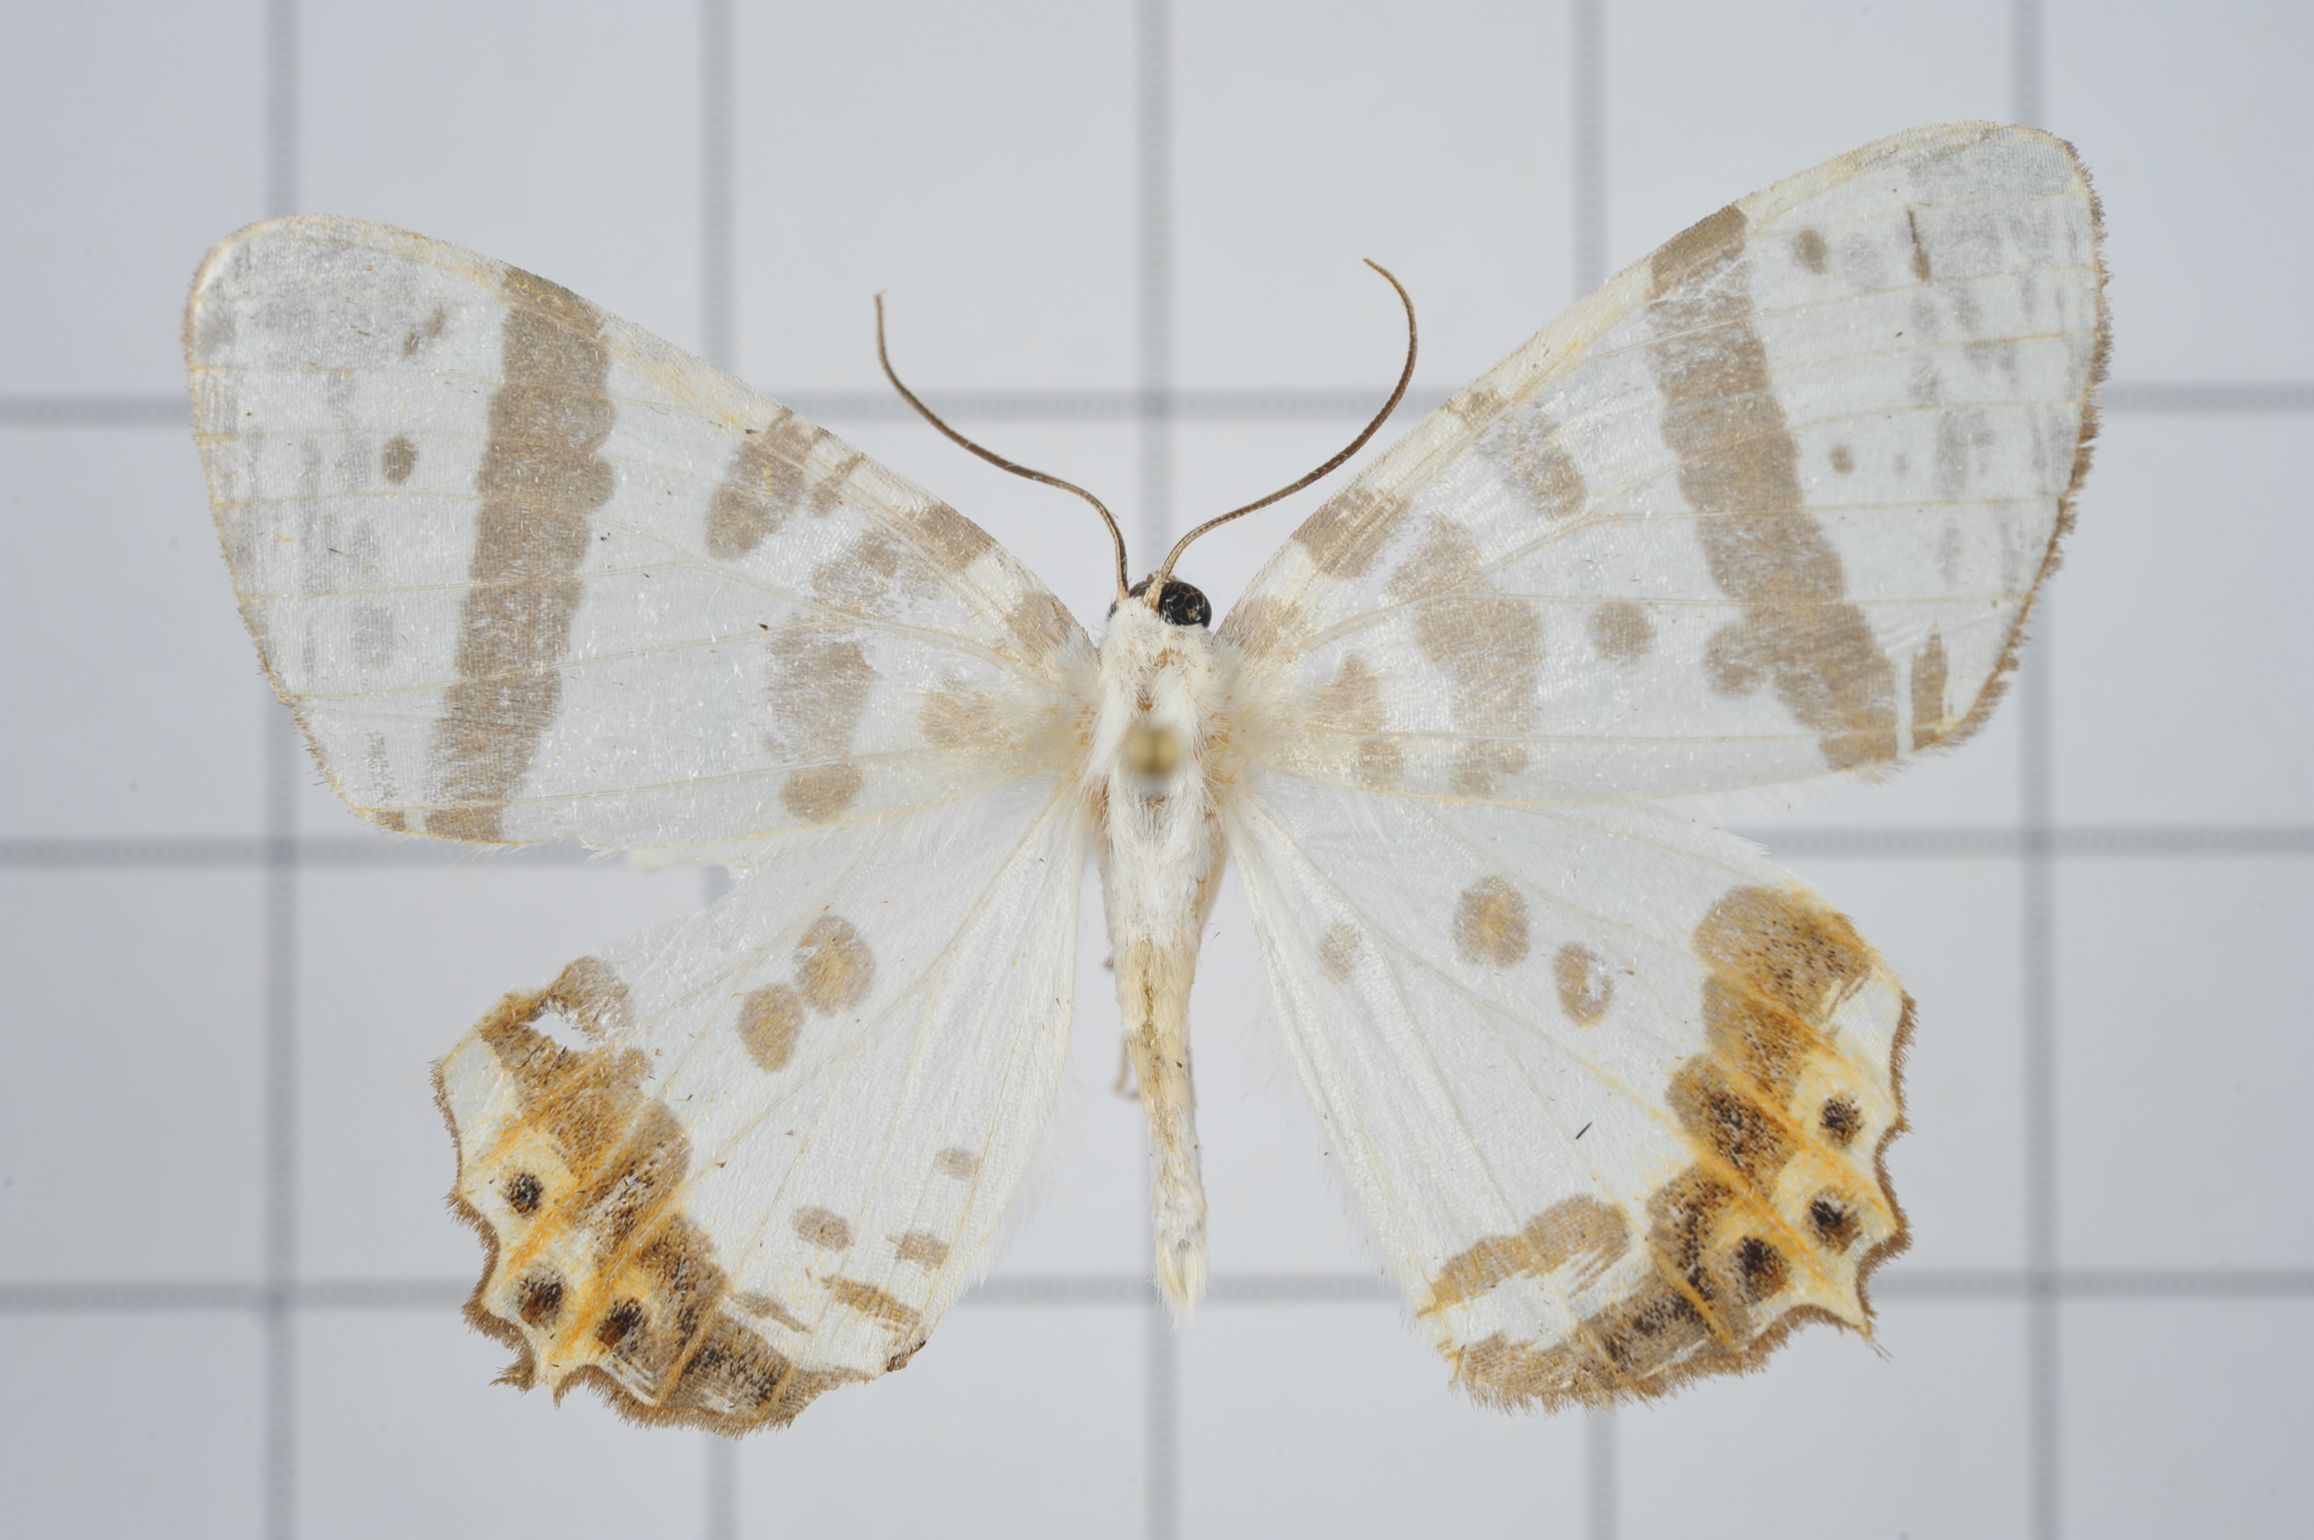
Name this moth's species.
Tristrophis rectifascia rectifascia
